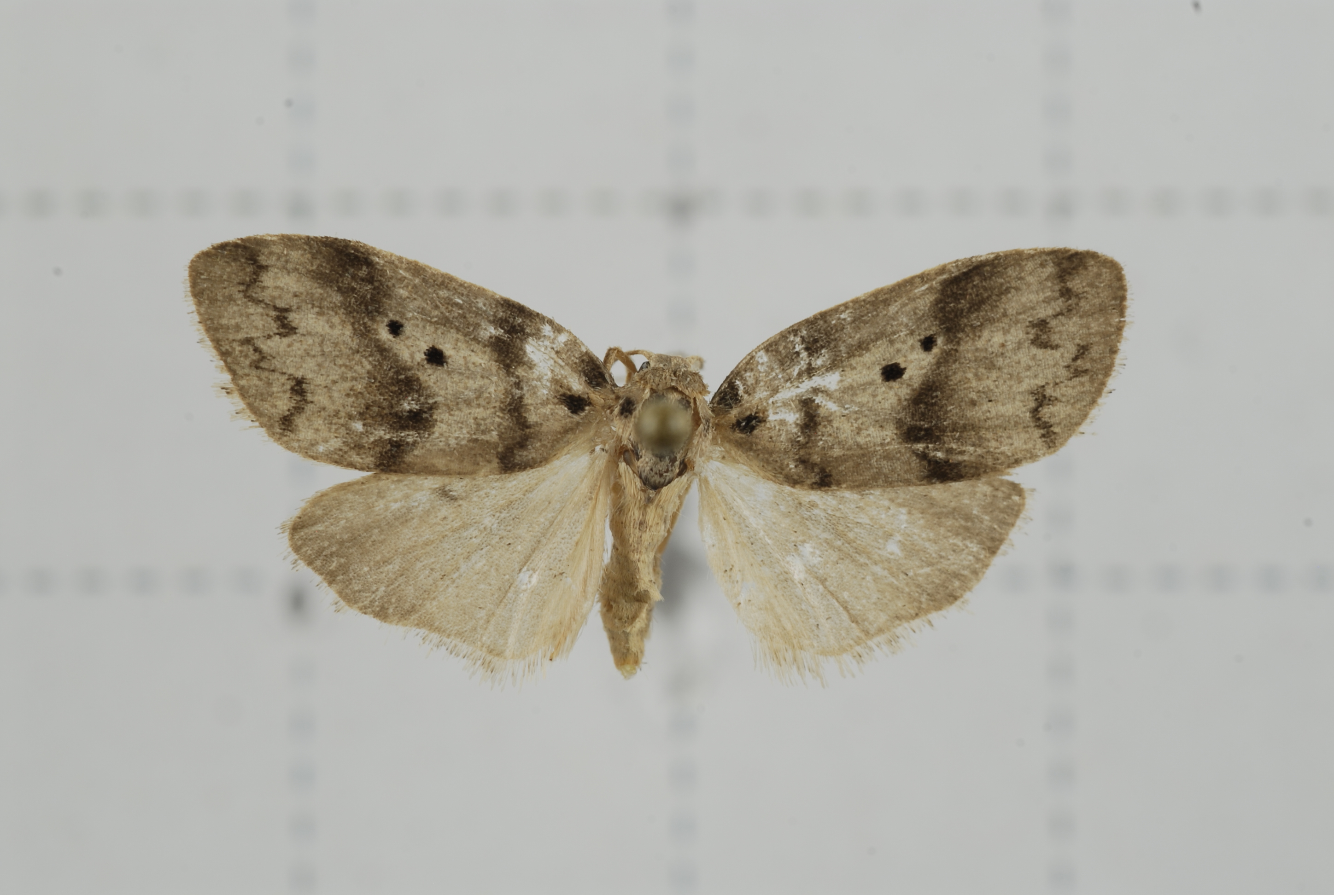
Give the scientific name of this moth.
Eugoa cernyi
